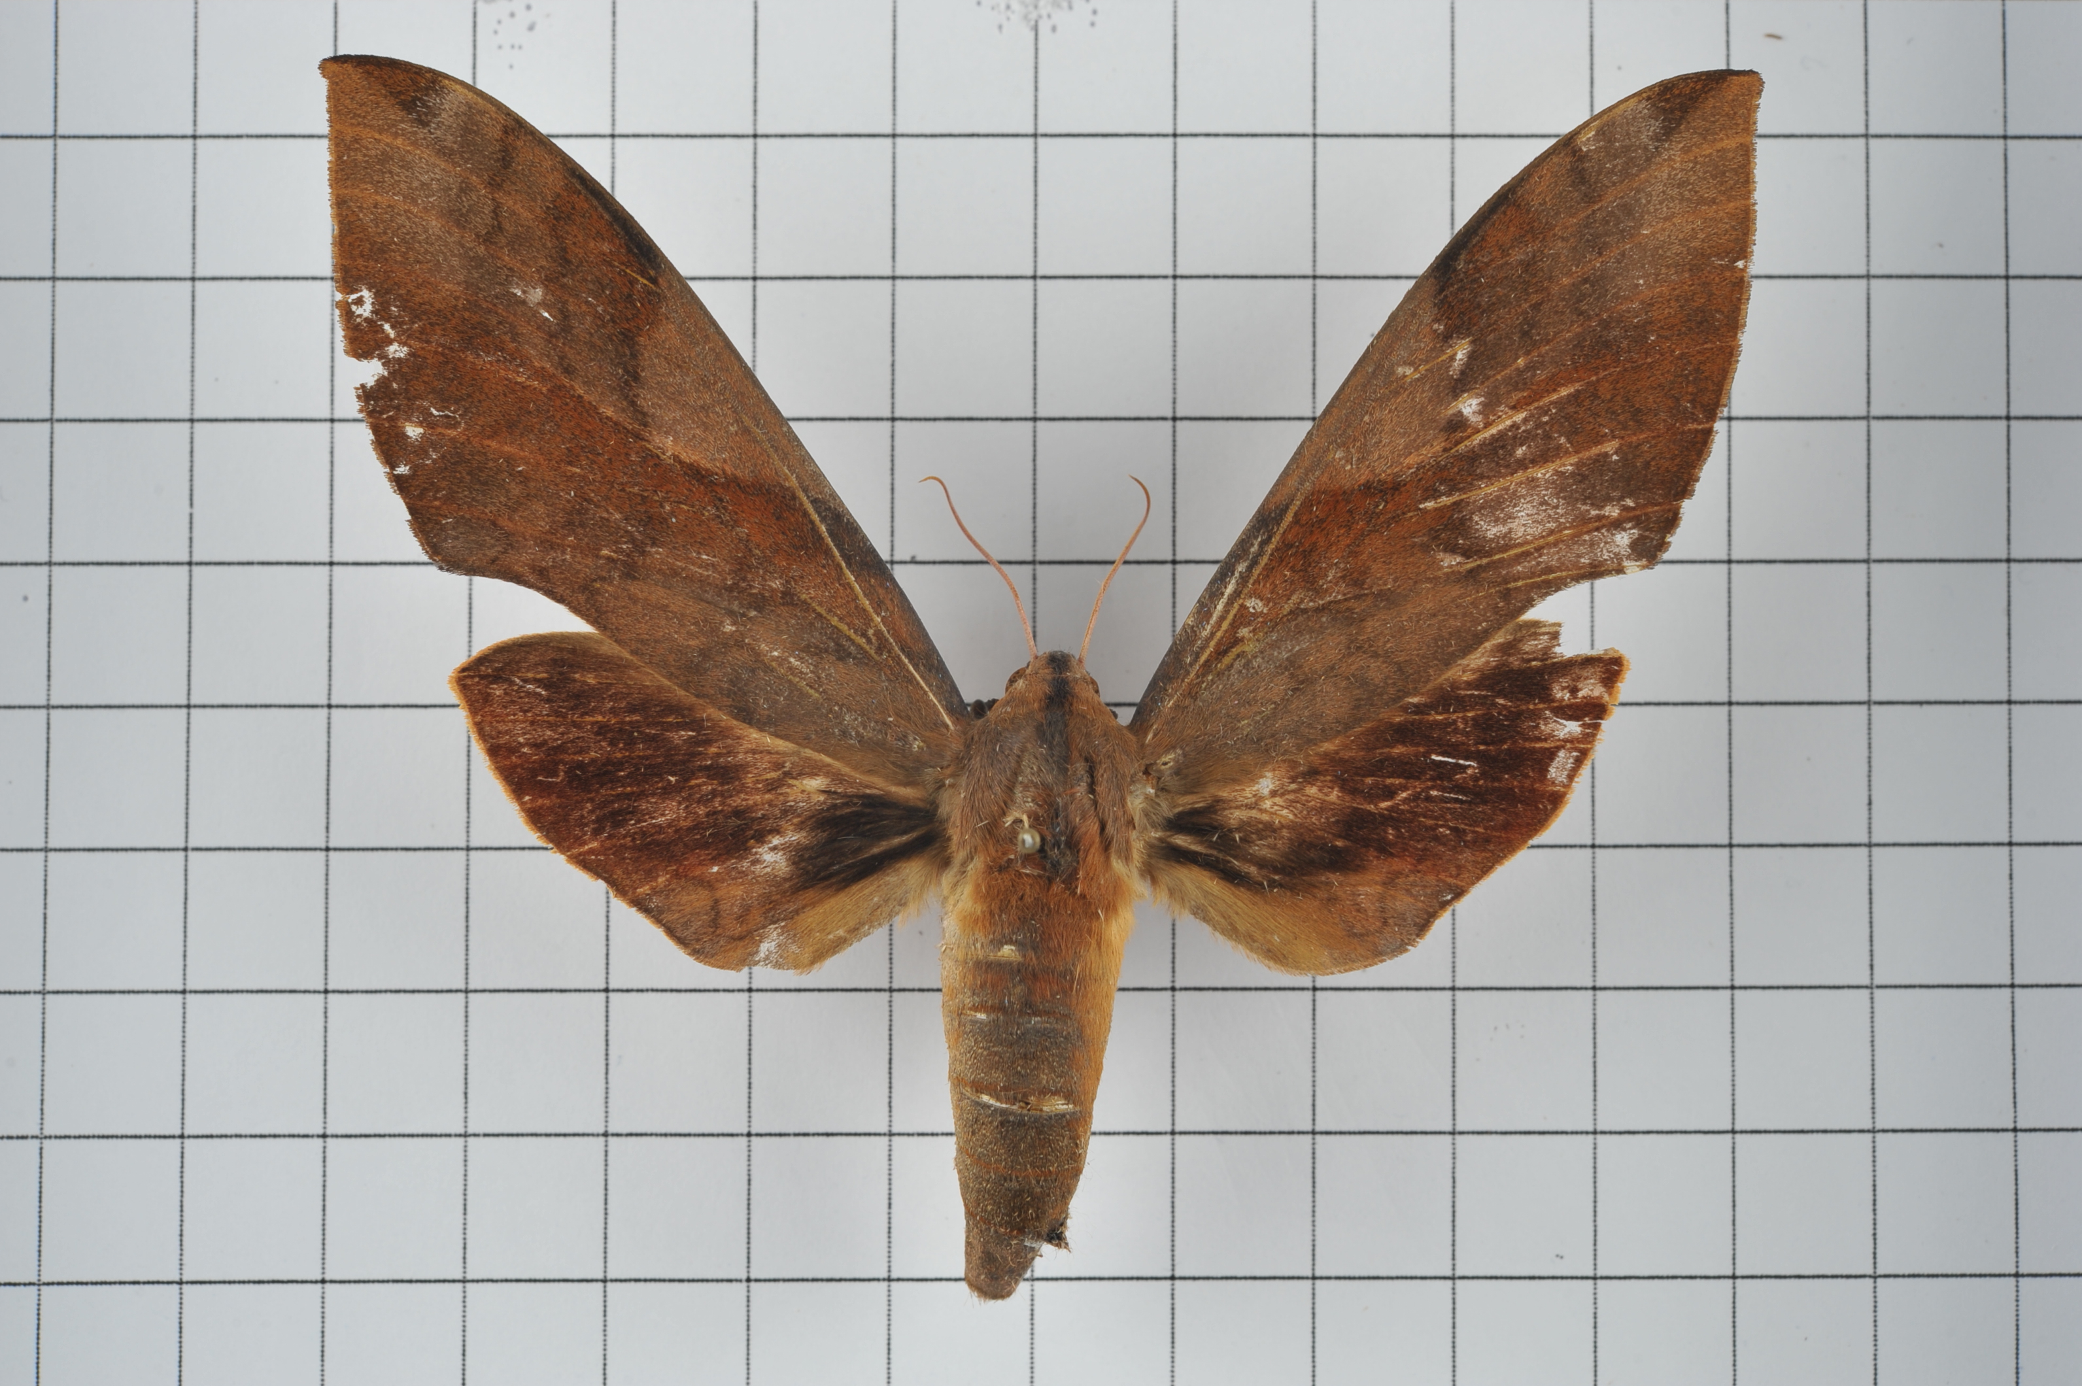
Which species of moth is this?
Clanis bilineata formosana
